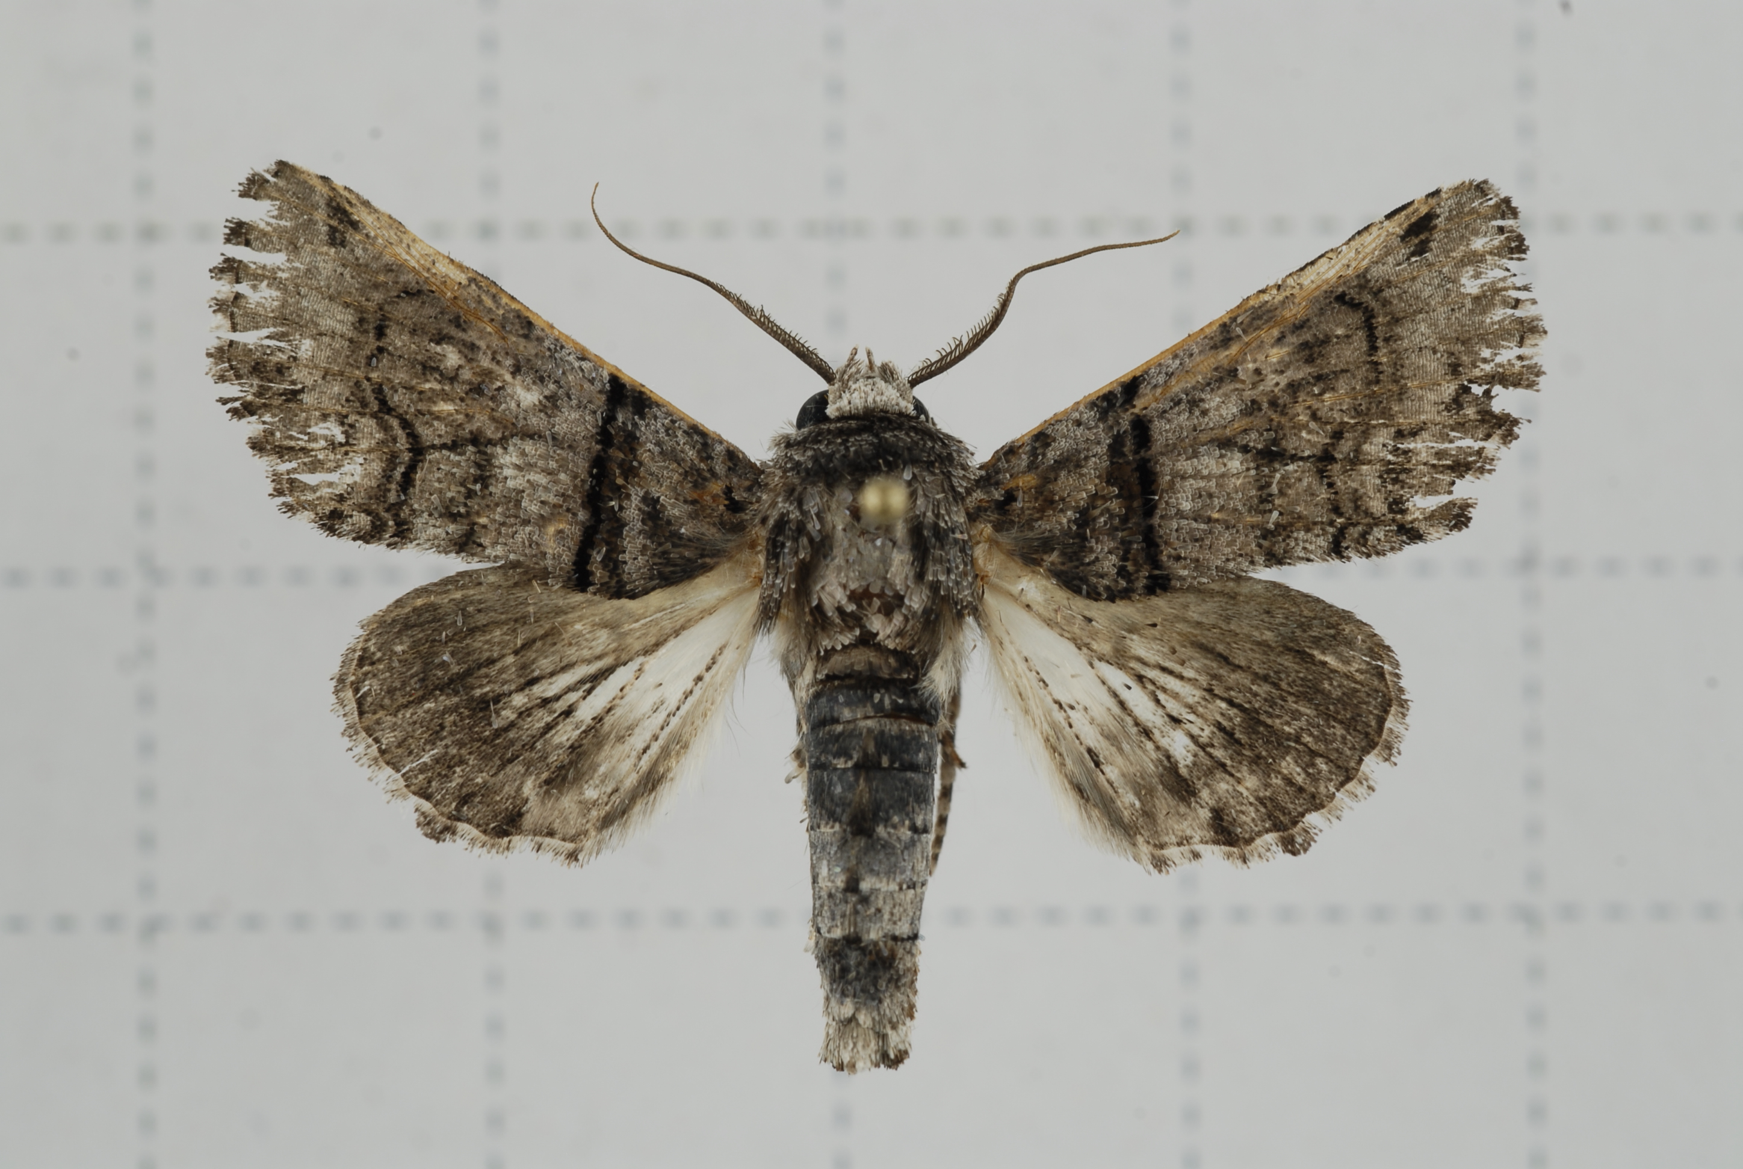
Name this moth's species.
Aplotelia diplographa
